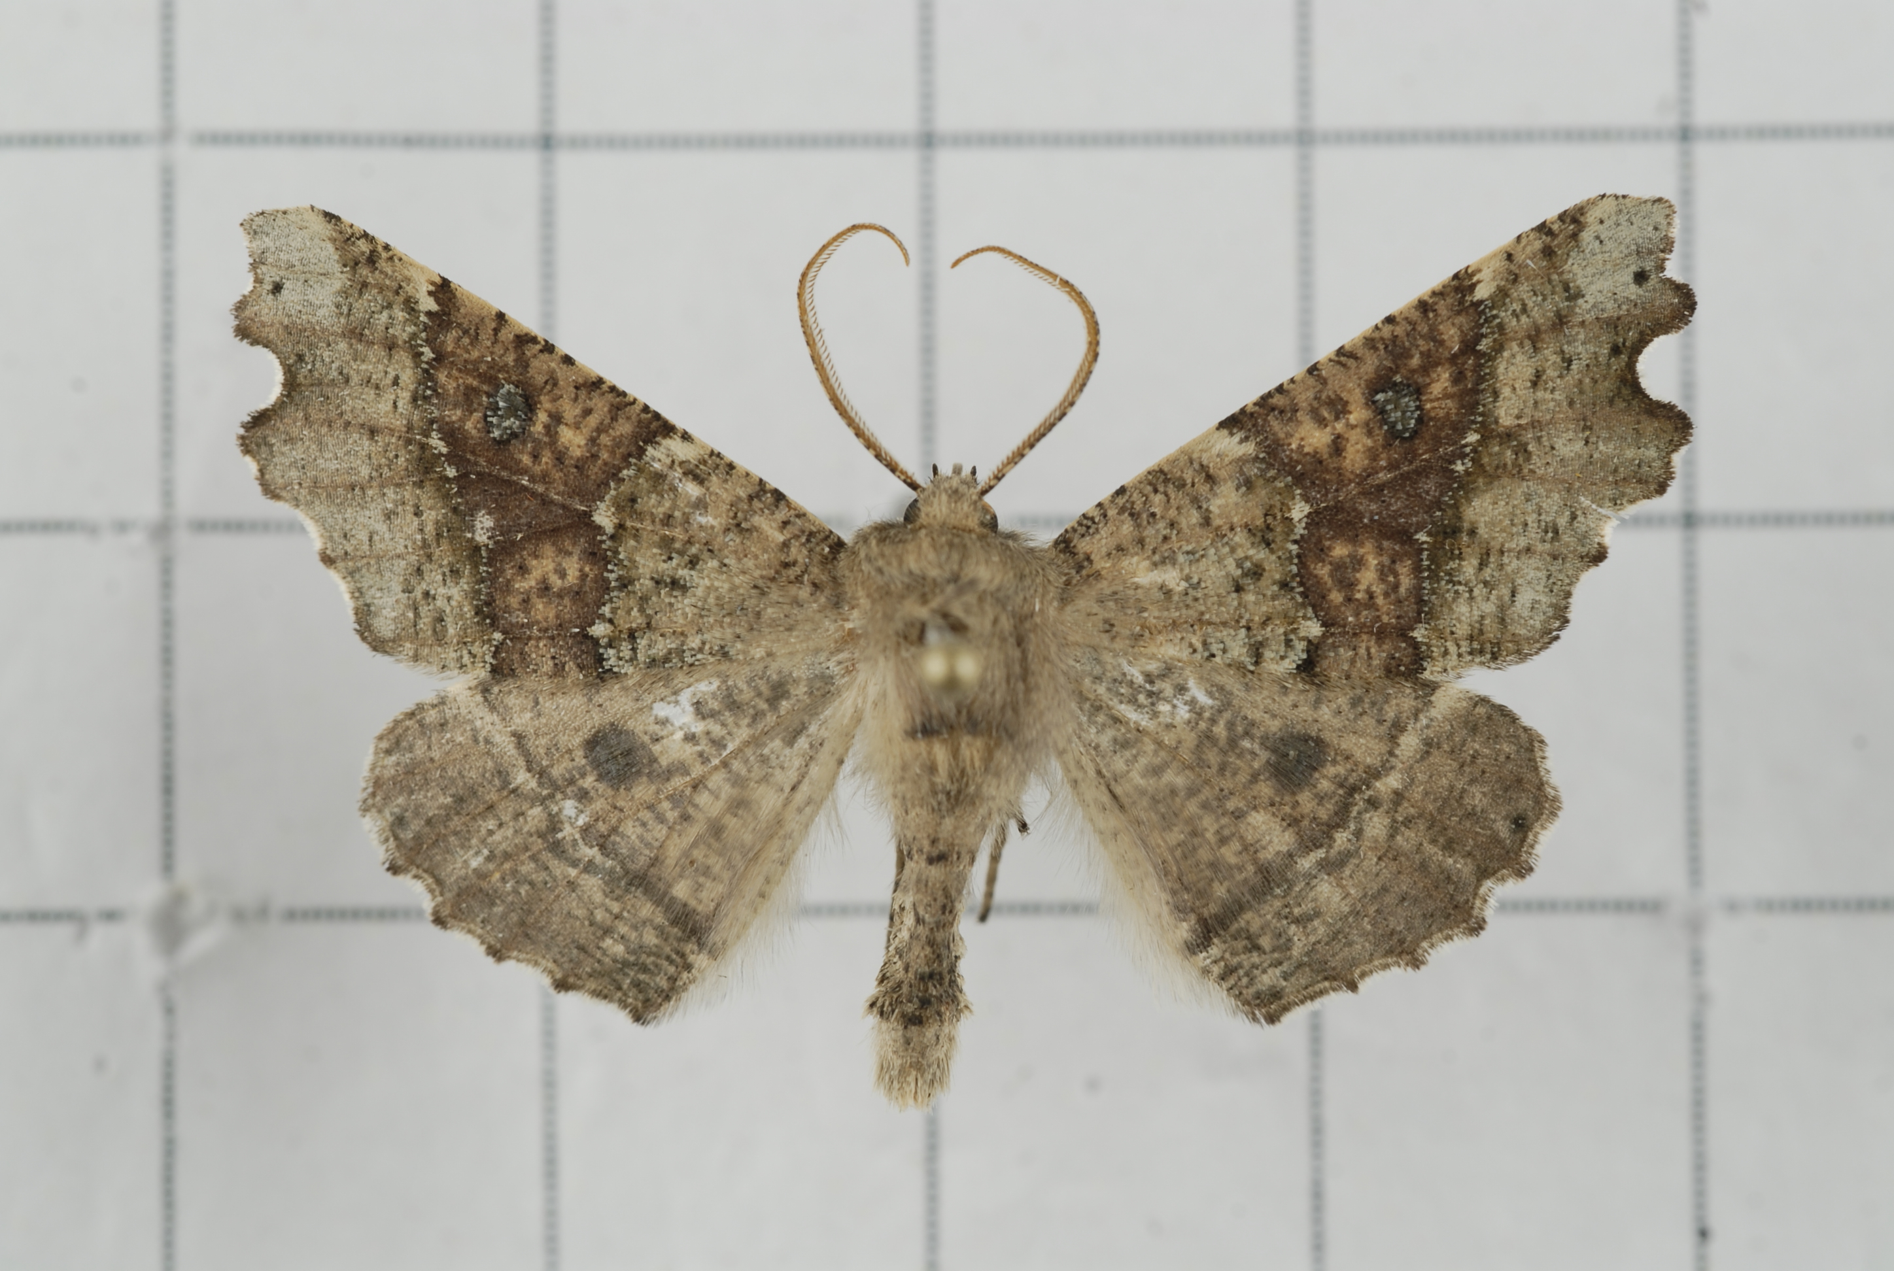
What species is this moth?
Odontopera insulata insulata
